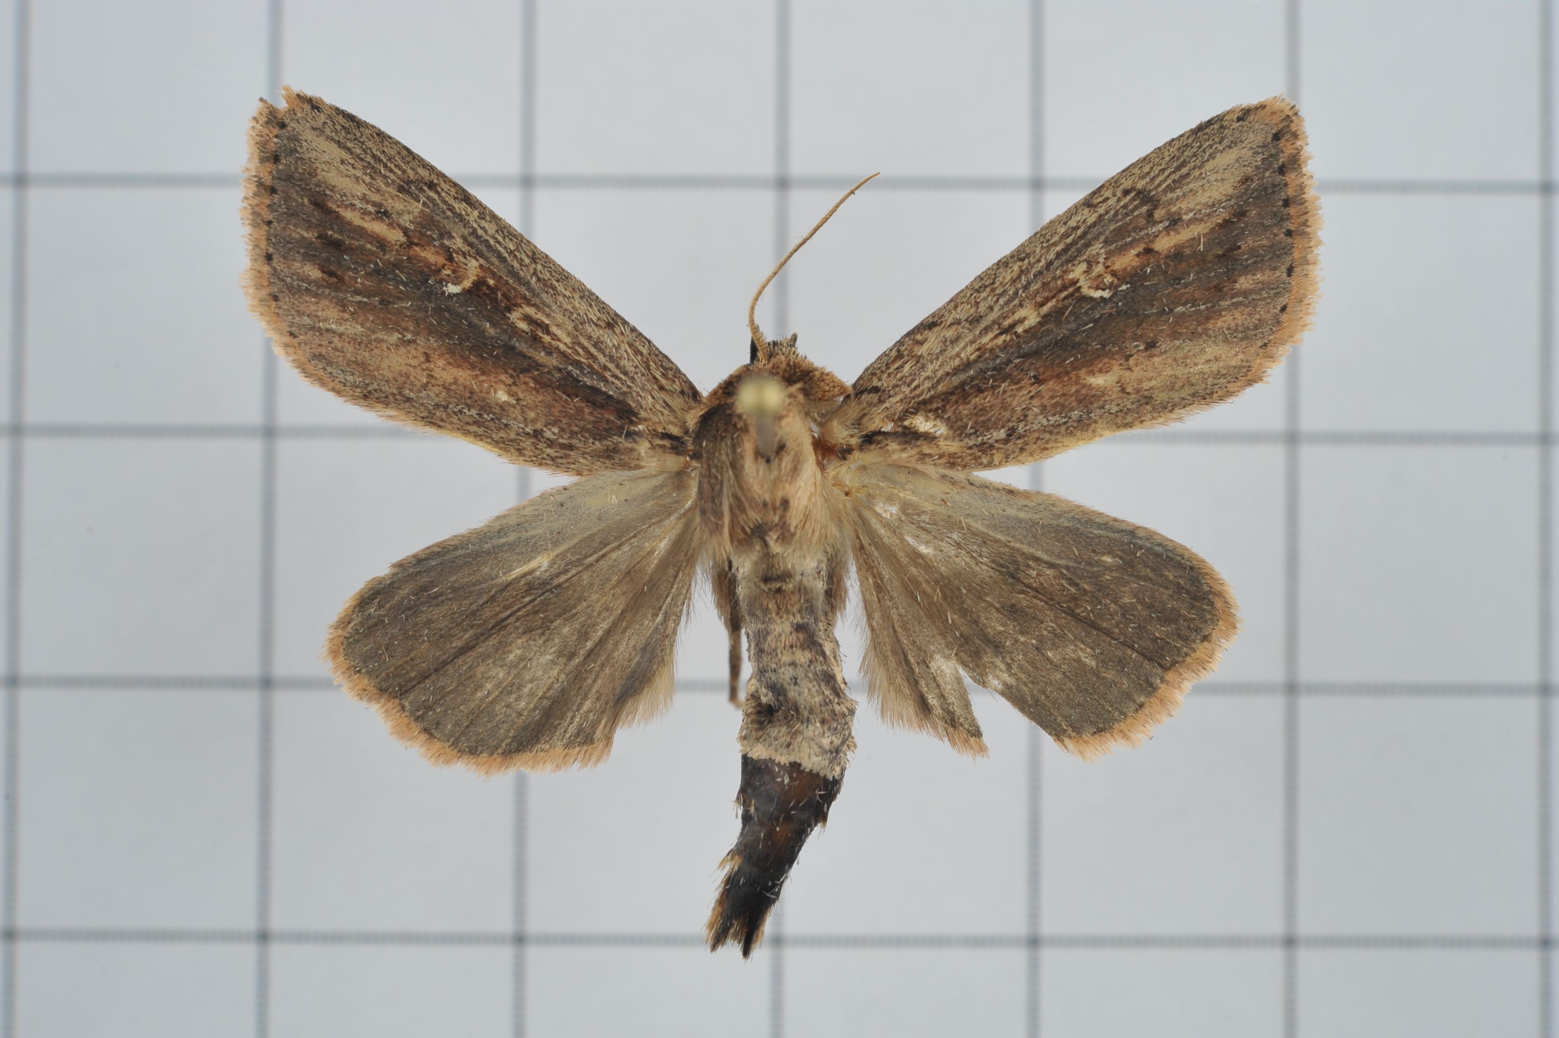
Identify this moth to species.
Sesamia nigropunctata
